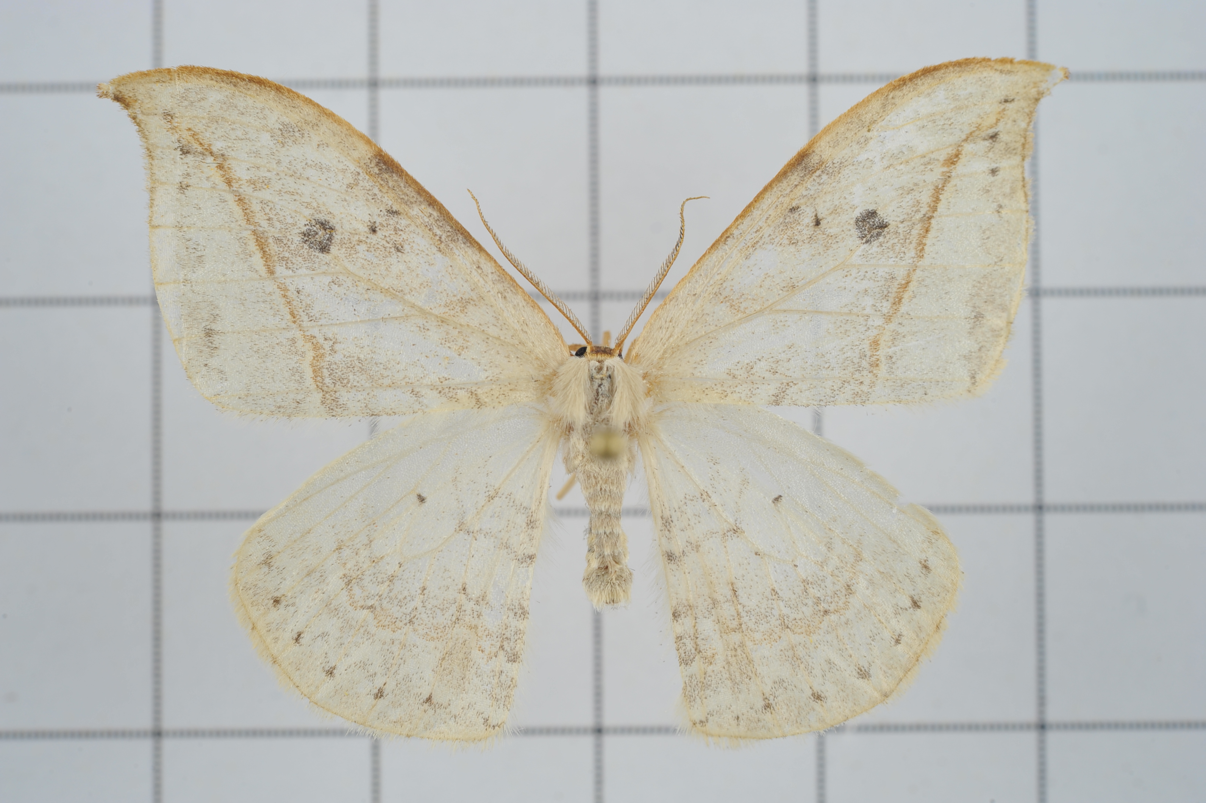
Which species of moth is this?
Drepana pallida nigromaculata
